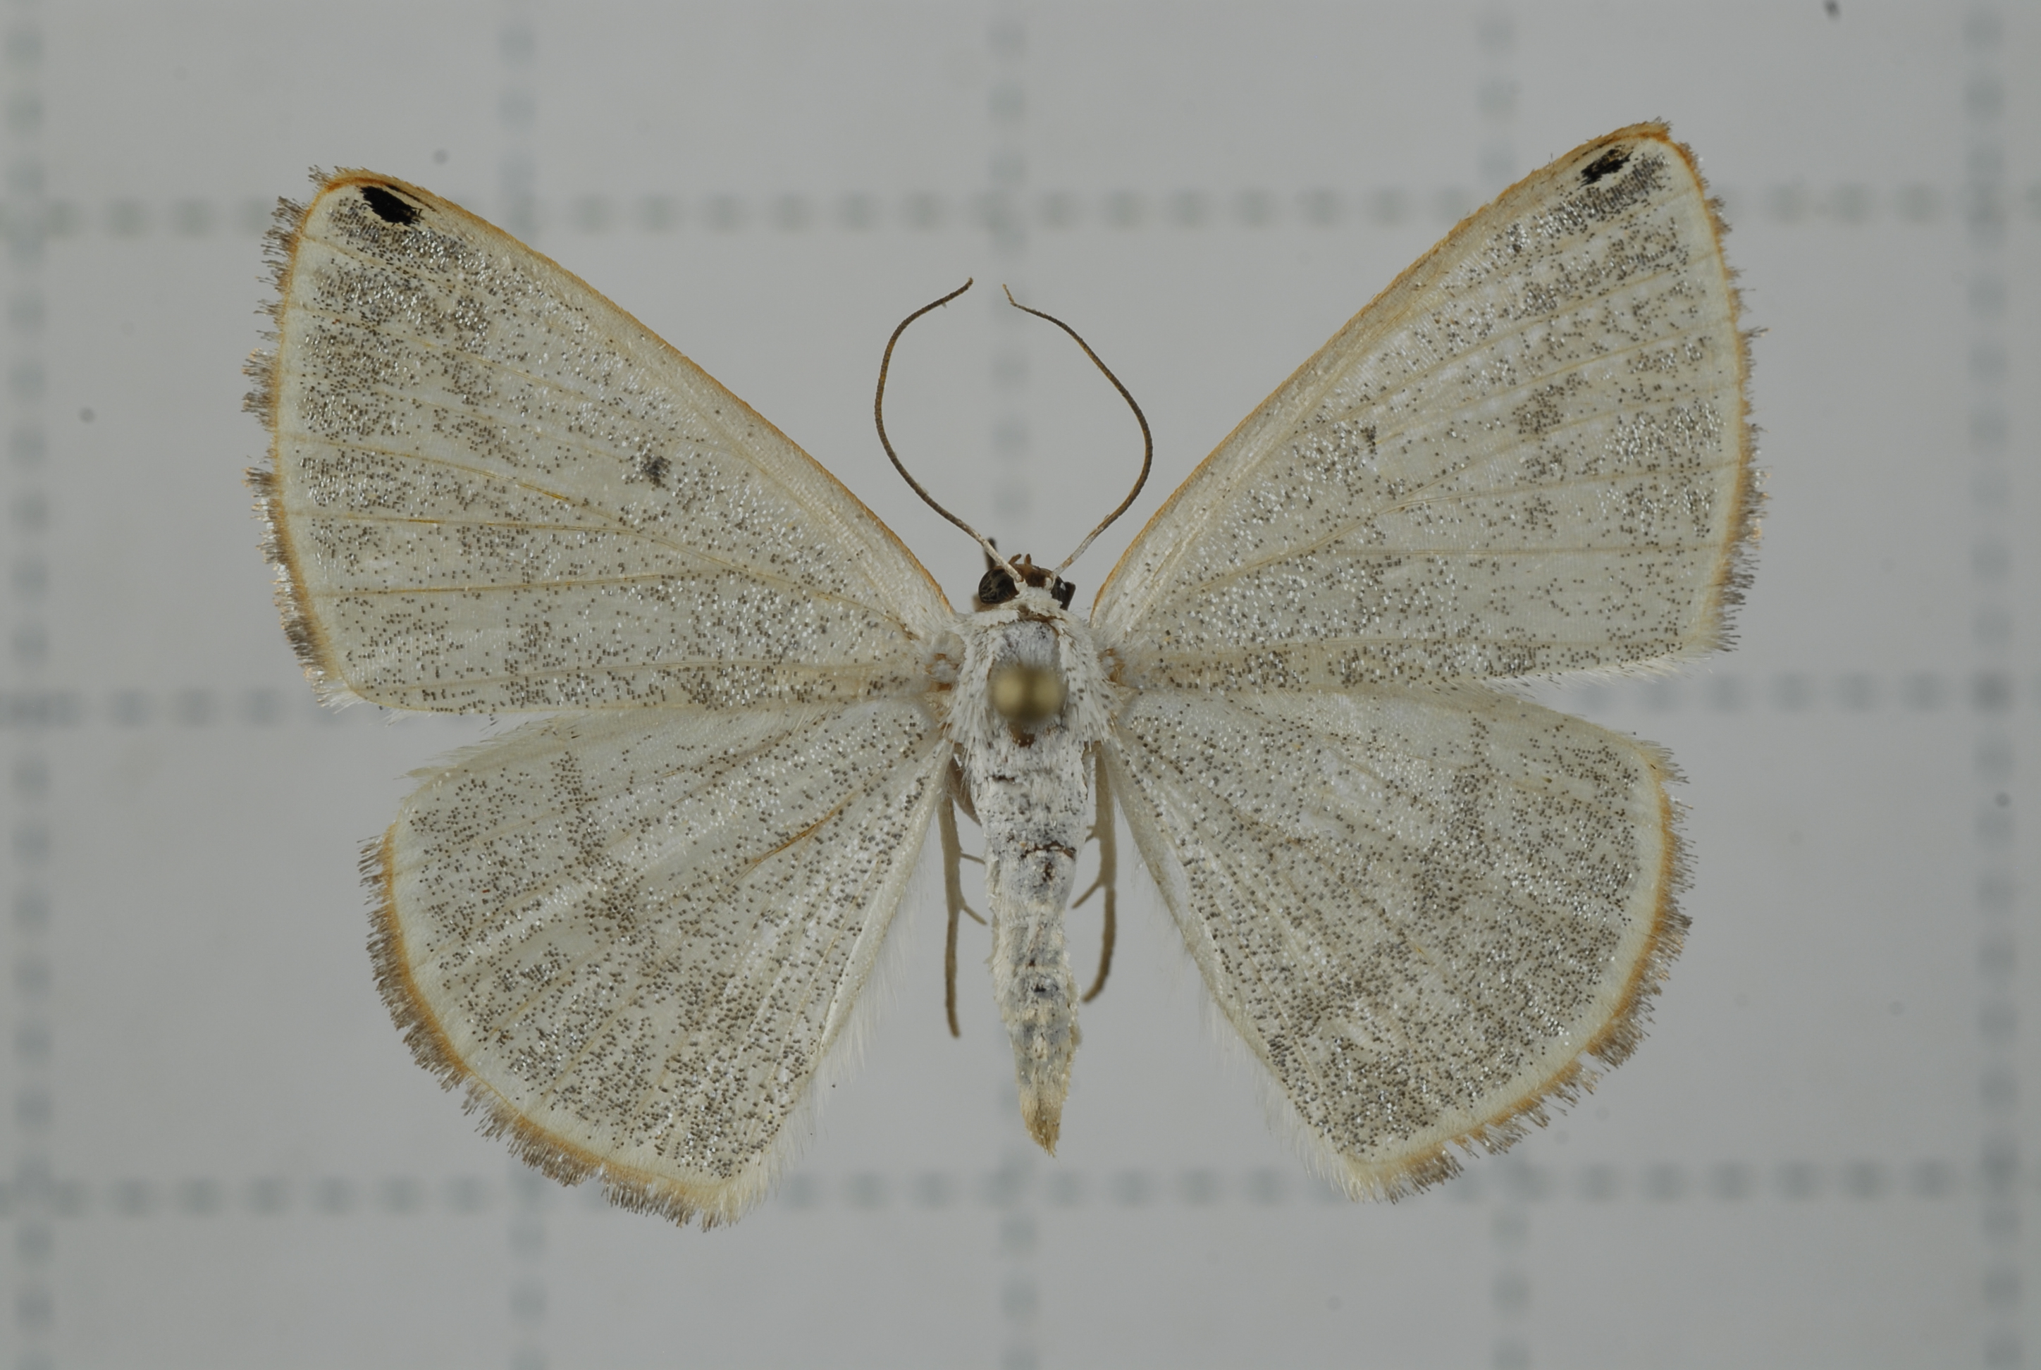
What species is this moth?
Lomographa percnosticta
